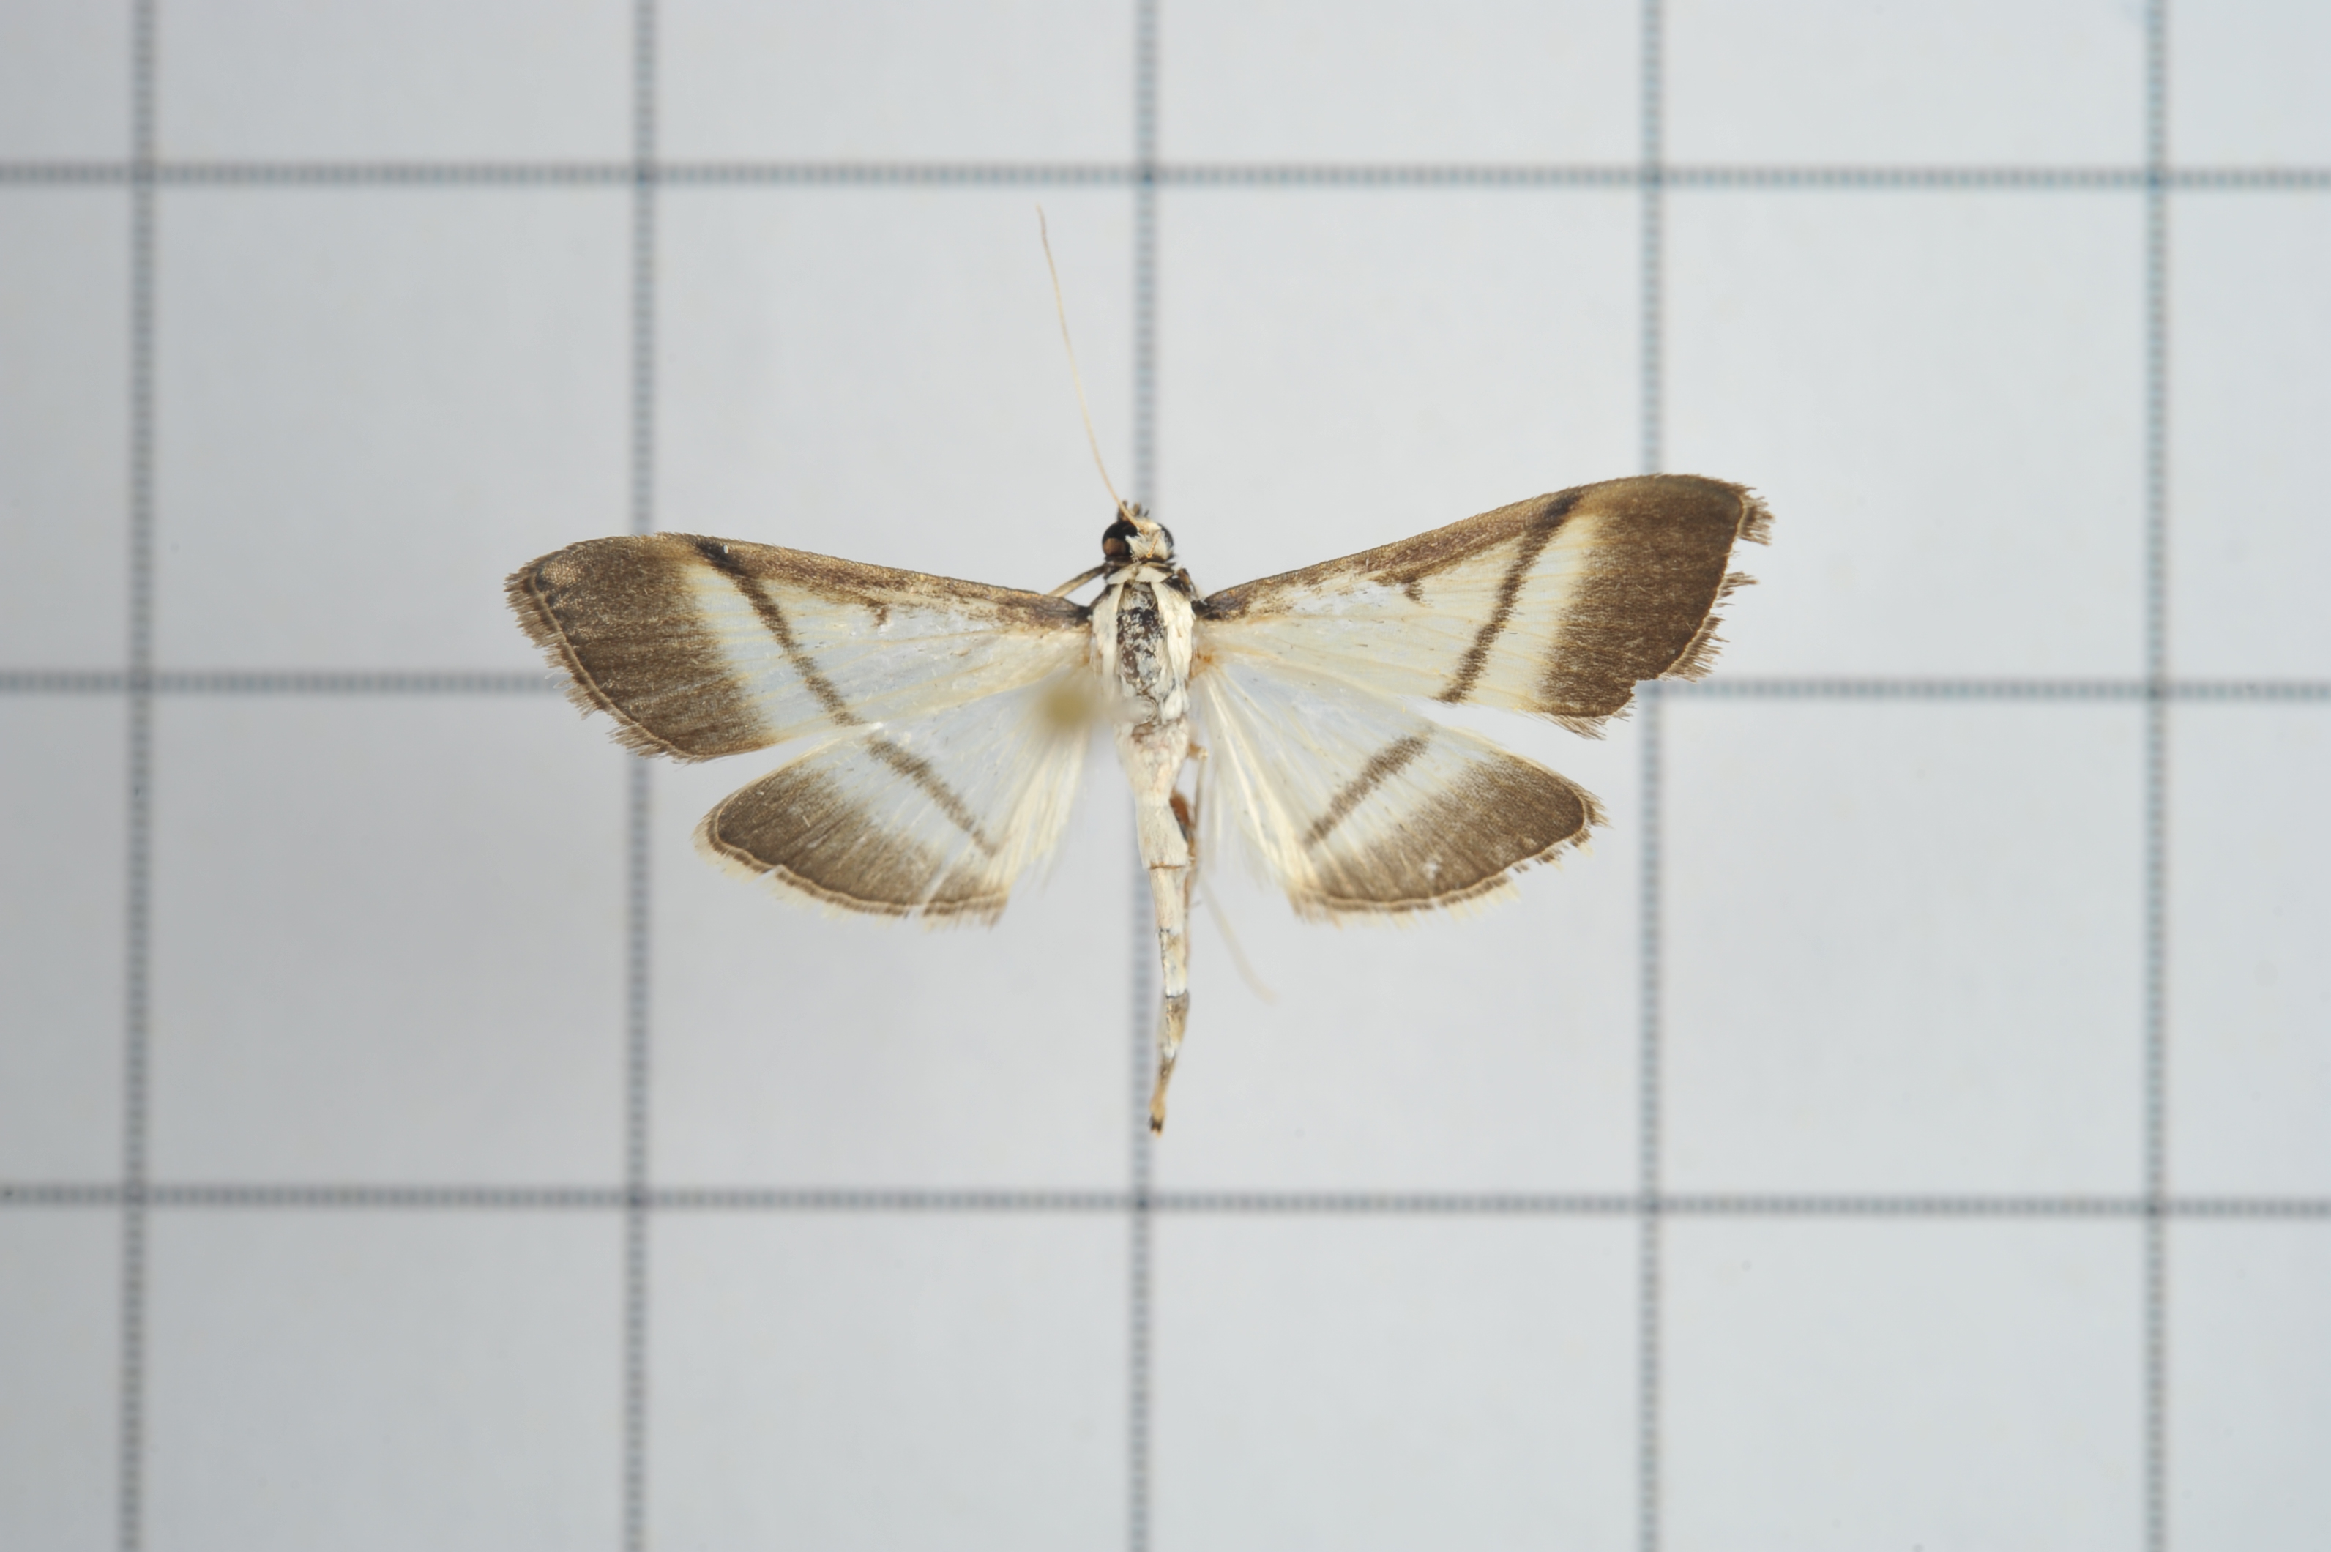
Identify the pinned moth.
Bradina diagonalis
